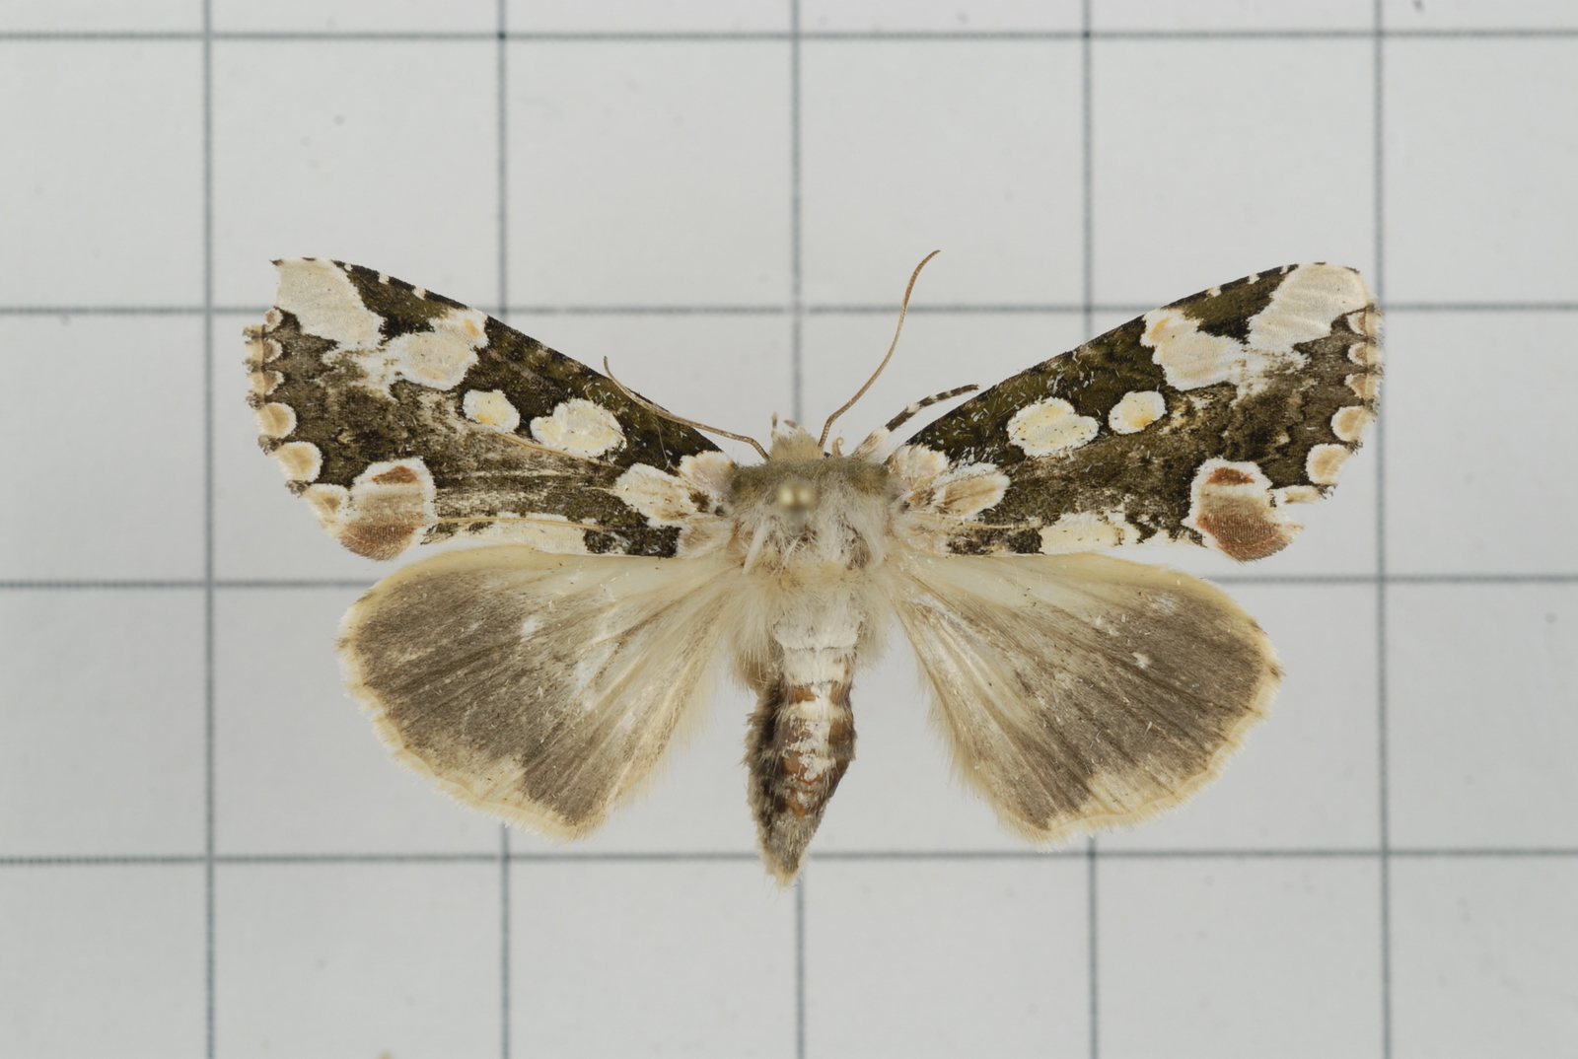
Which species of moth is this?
Horithyatira decorata takamukui
